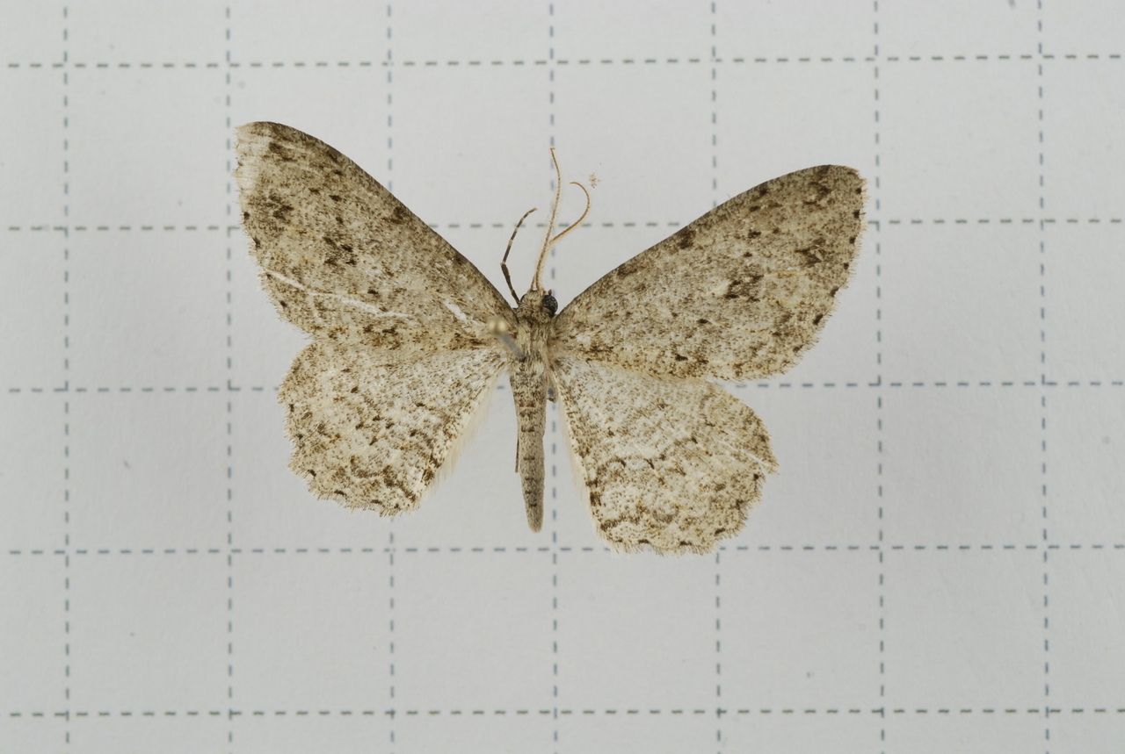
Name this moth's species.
Ectropis arizanensis
